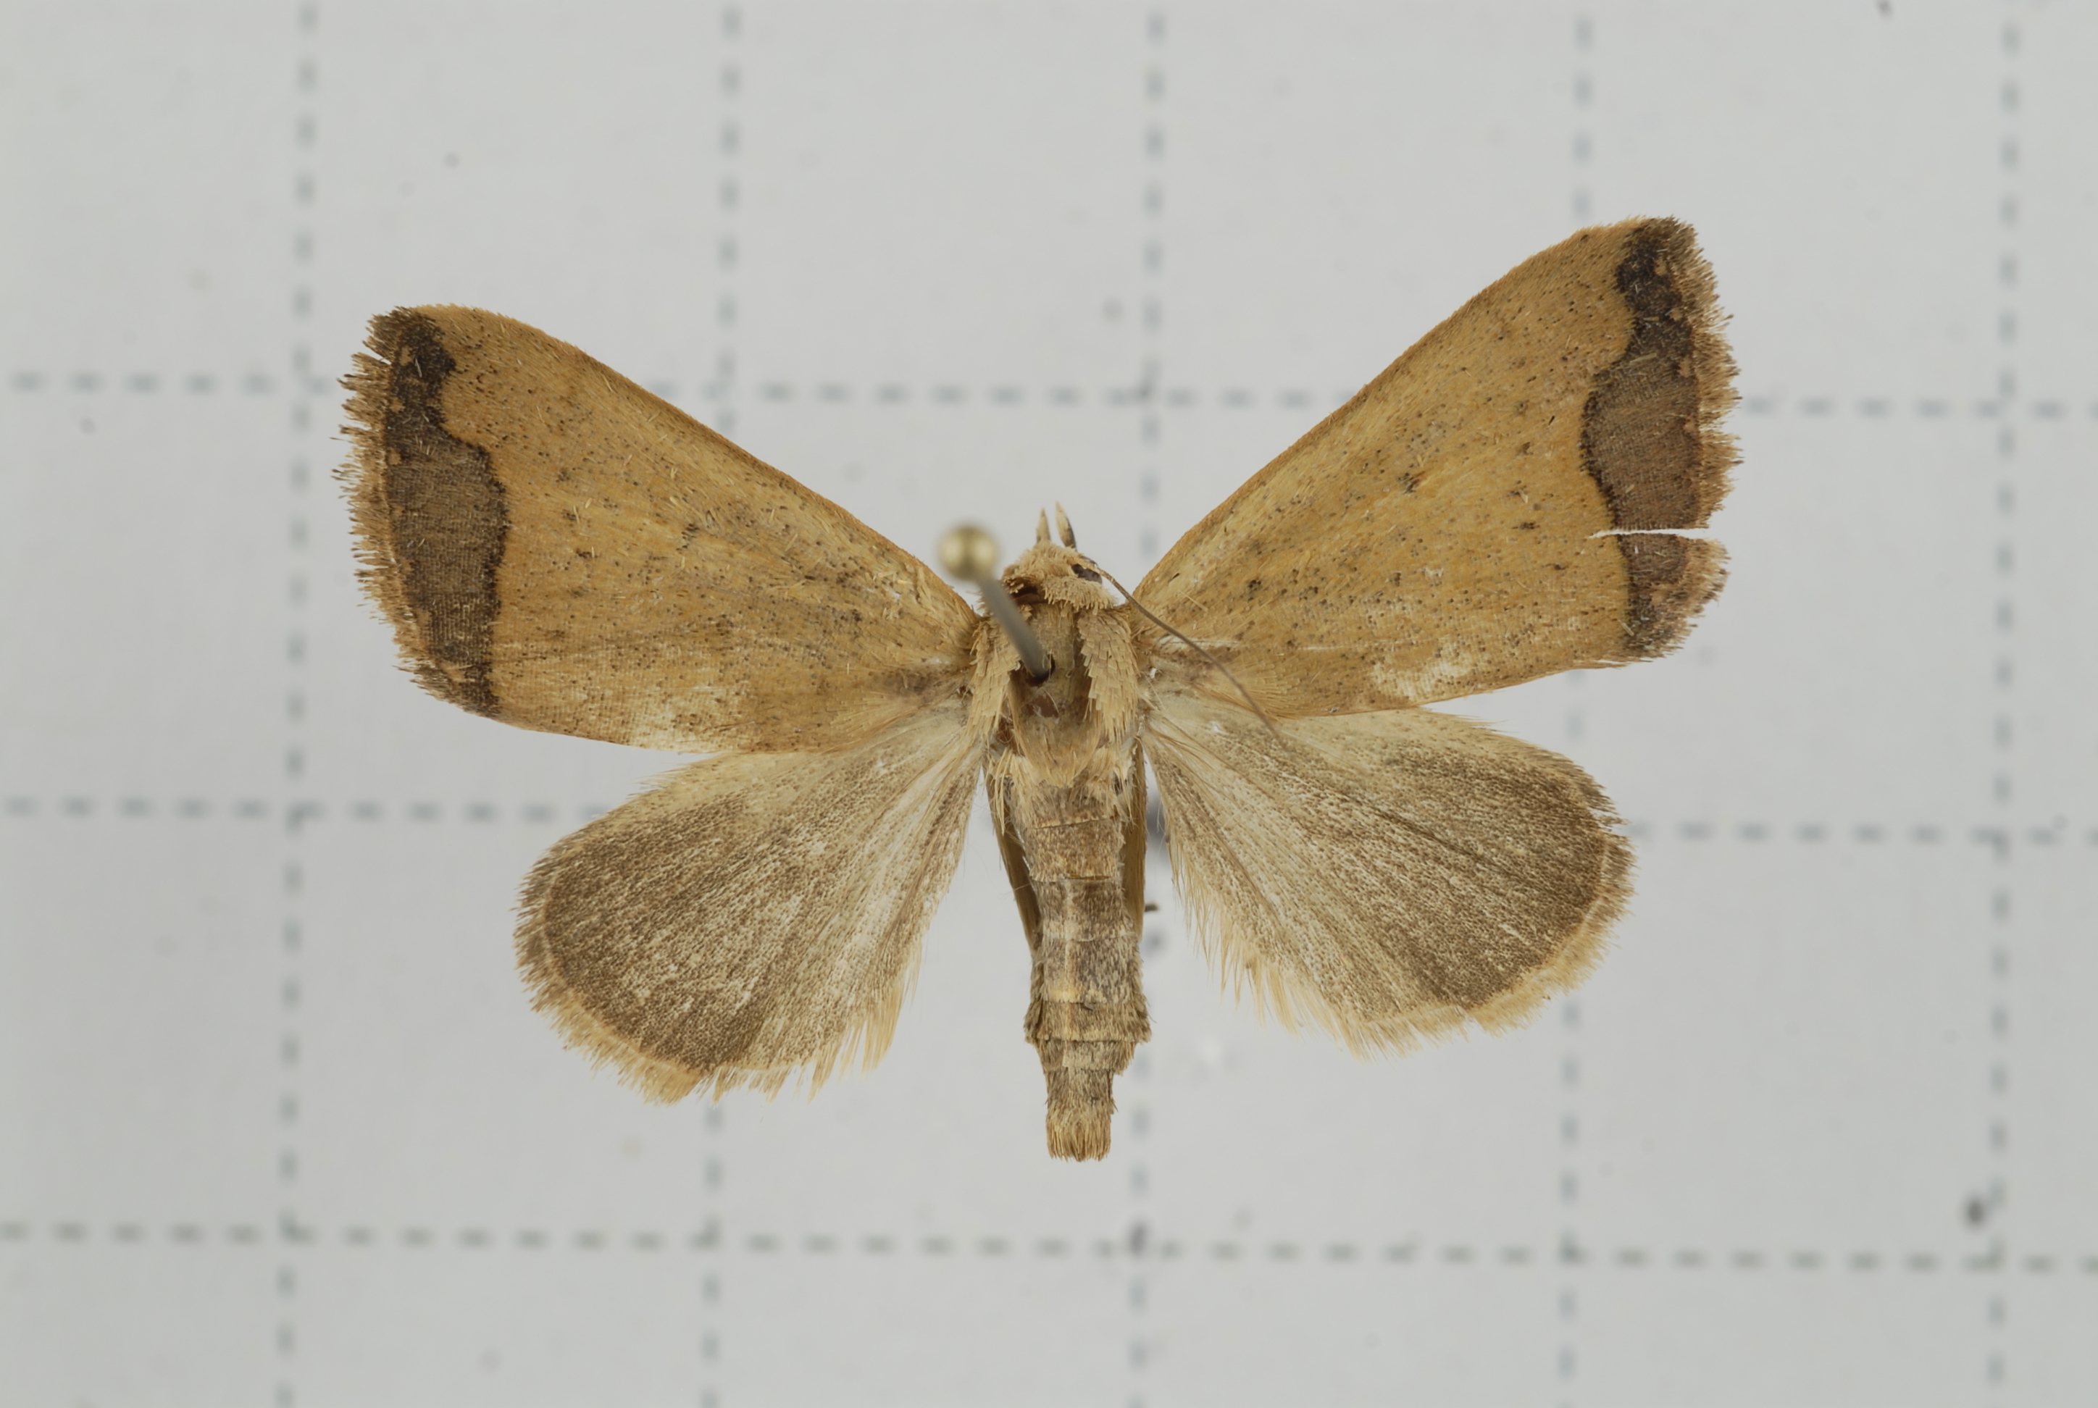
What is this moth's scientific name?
Bocula diffisa
